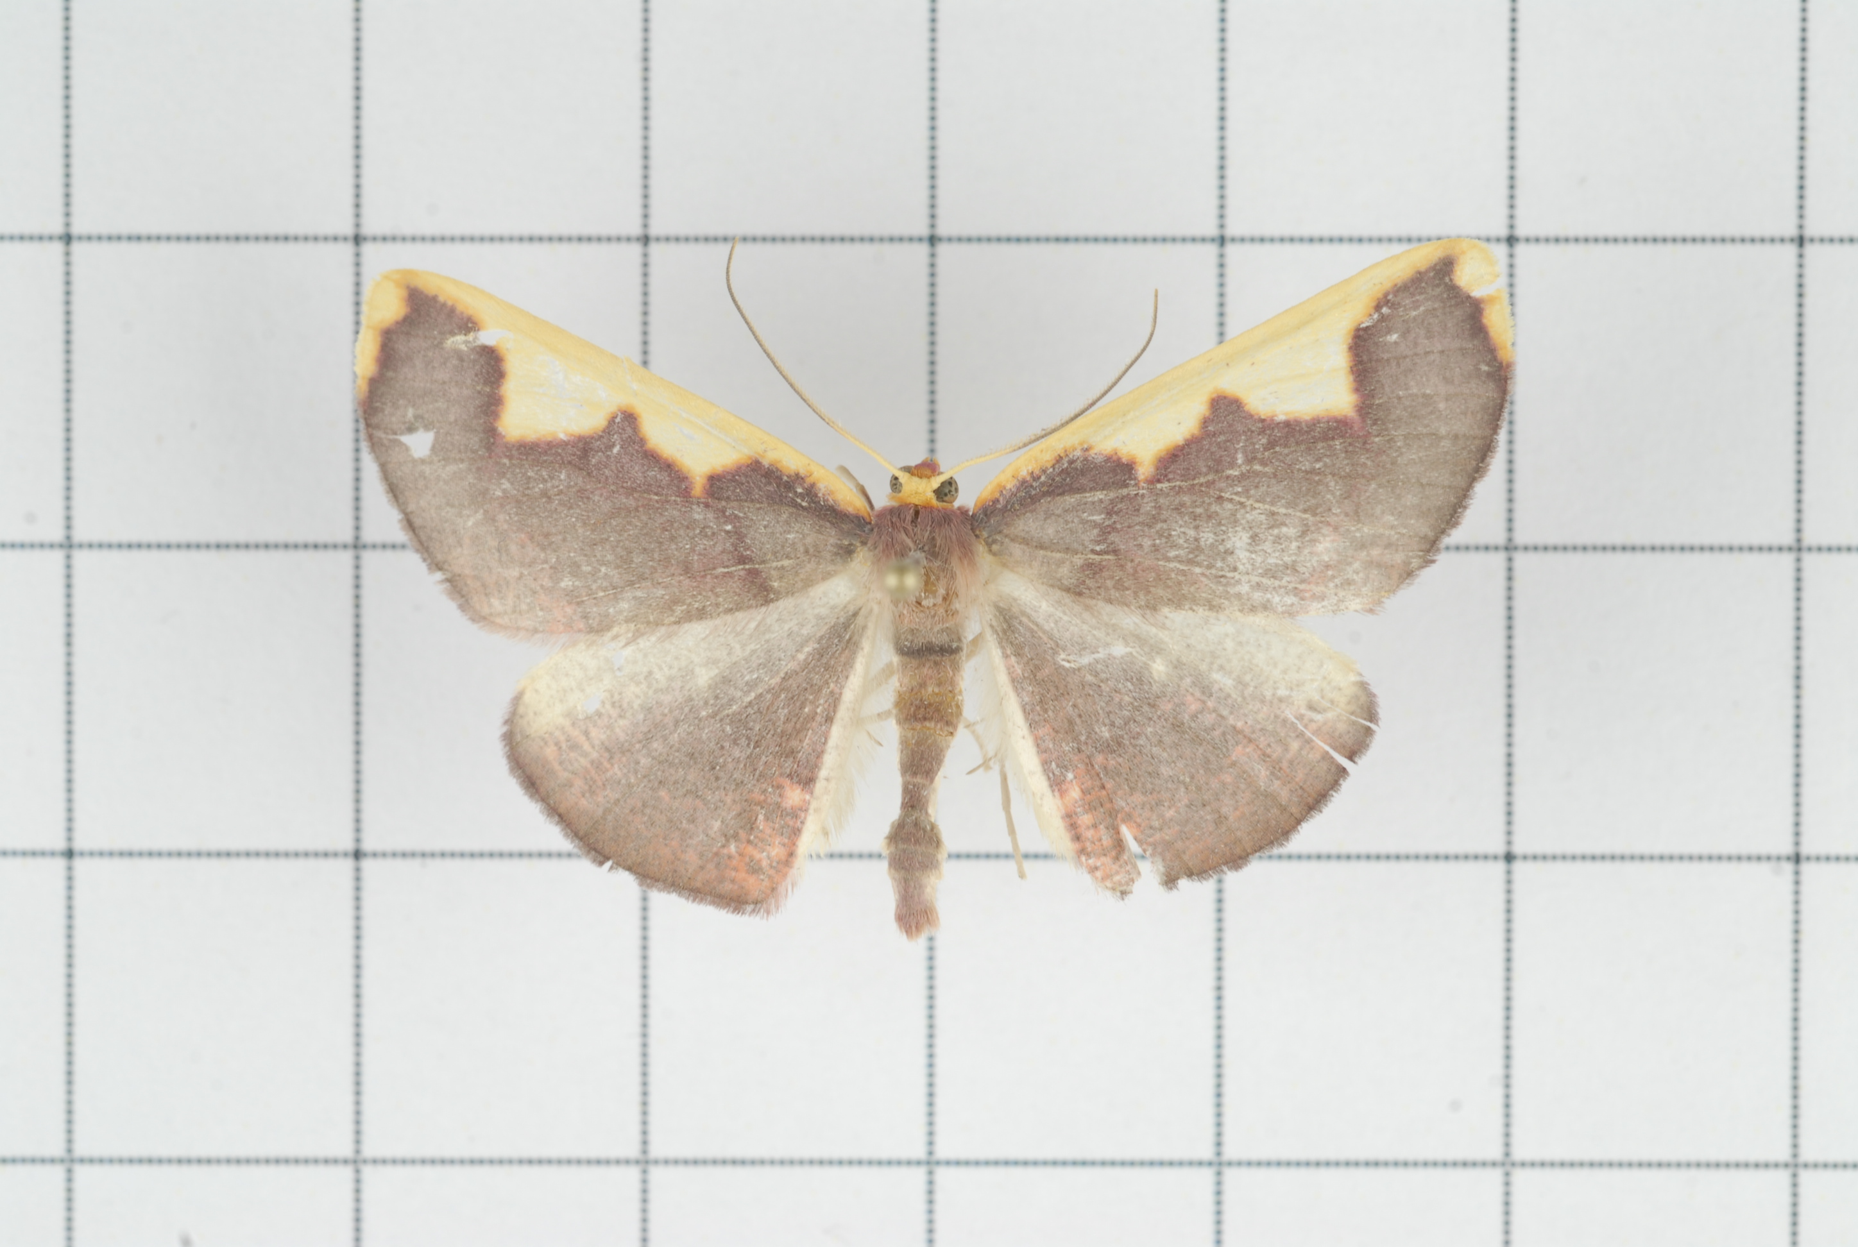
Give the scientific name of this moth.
Nothomiza flavicosta
